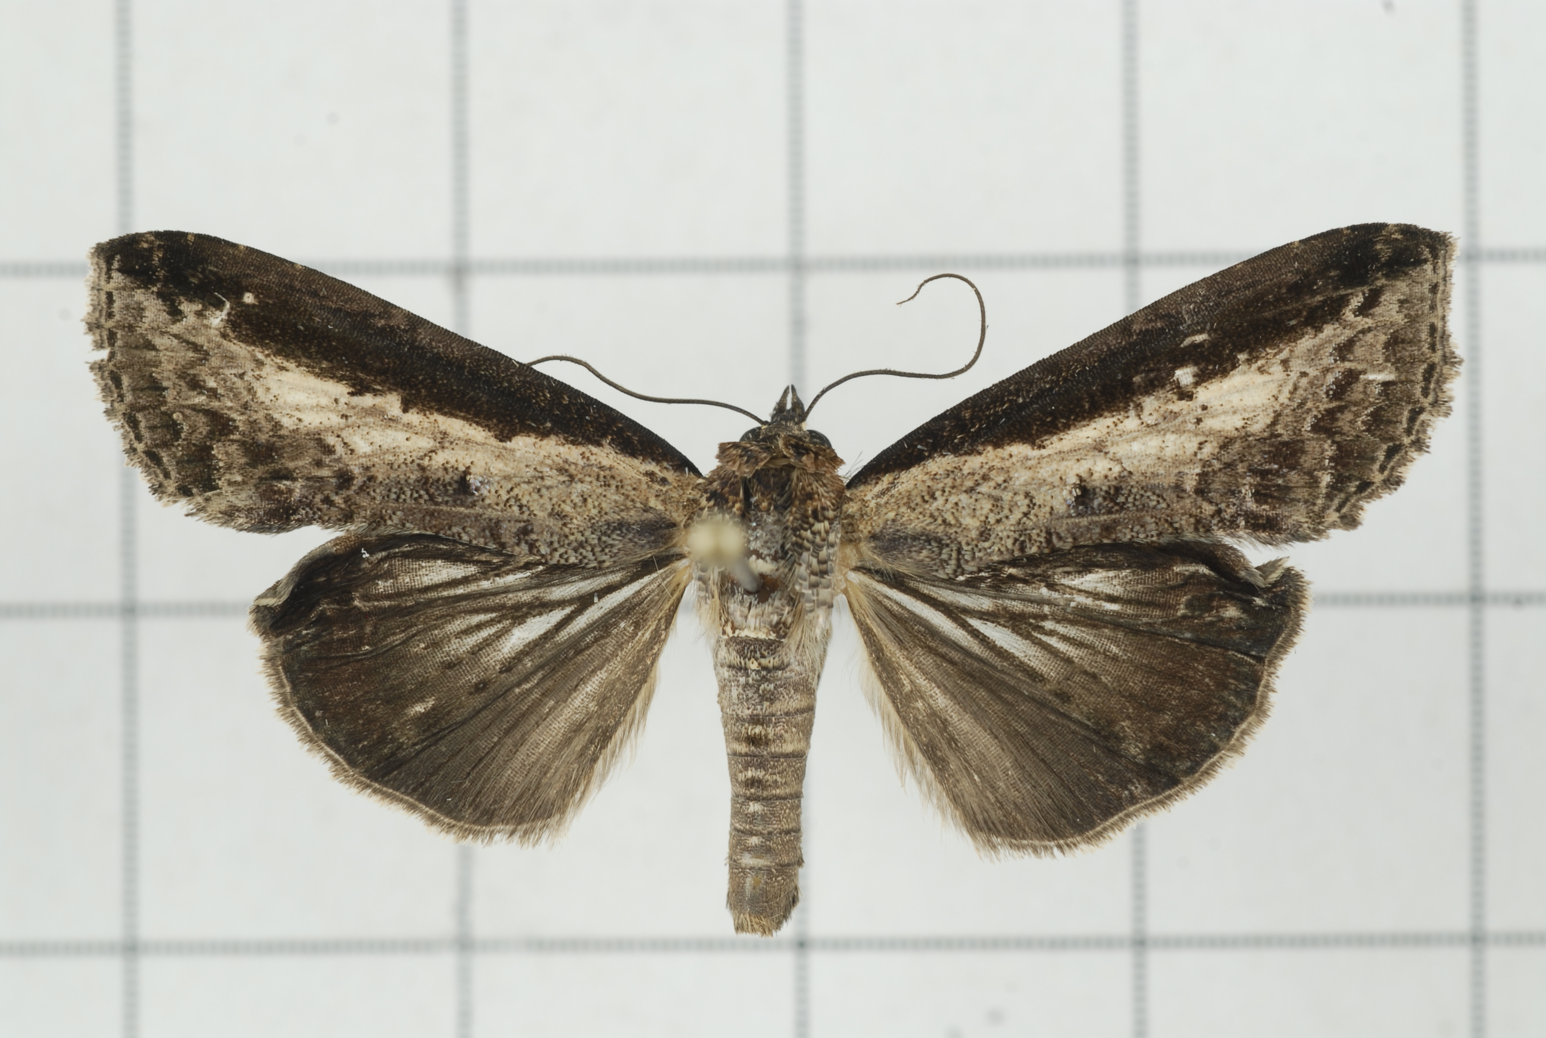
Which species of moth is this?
Lophoptera squammigera
